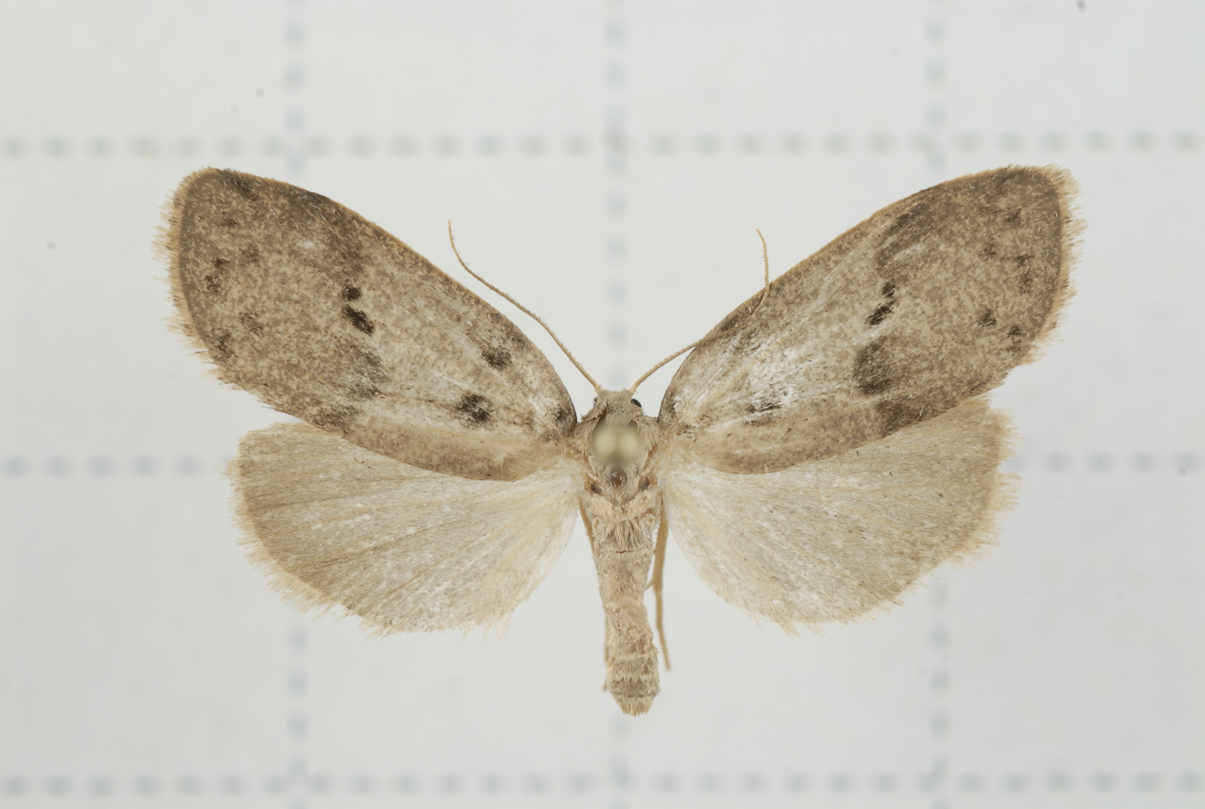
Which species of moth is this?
Eugoa grisea
